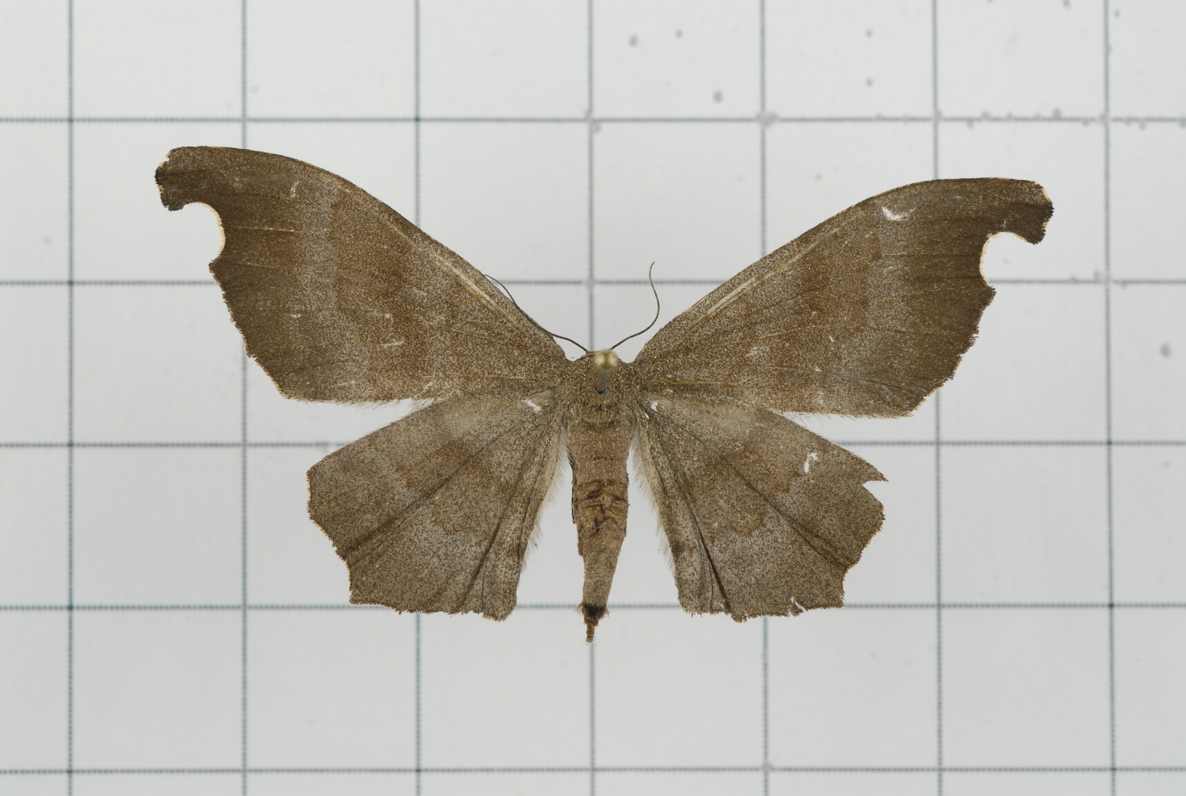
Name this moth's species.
Hyposidra talaca talaca
